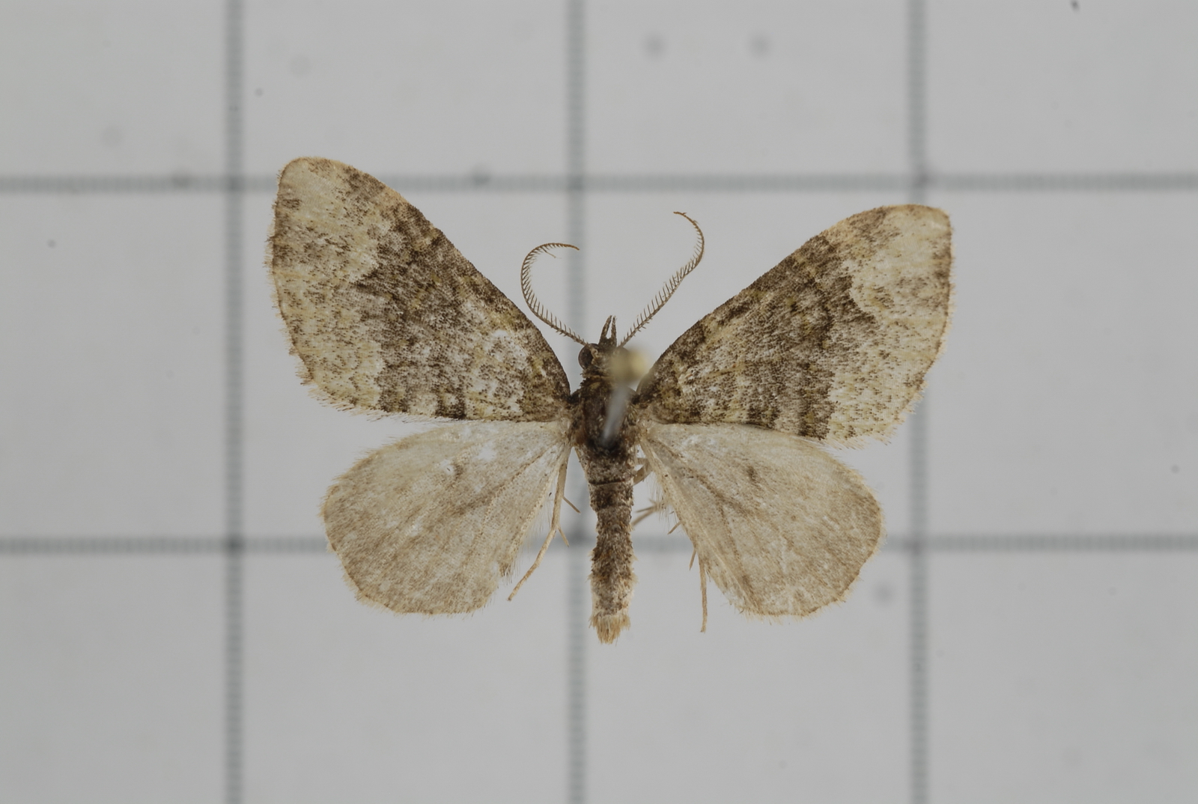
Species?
Apithecia viridata wilemani
